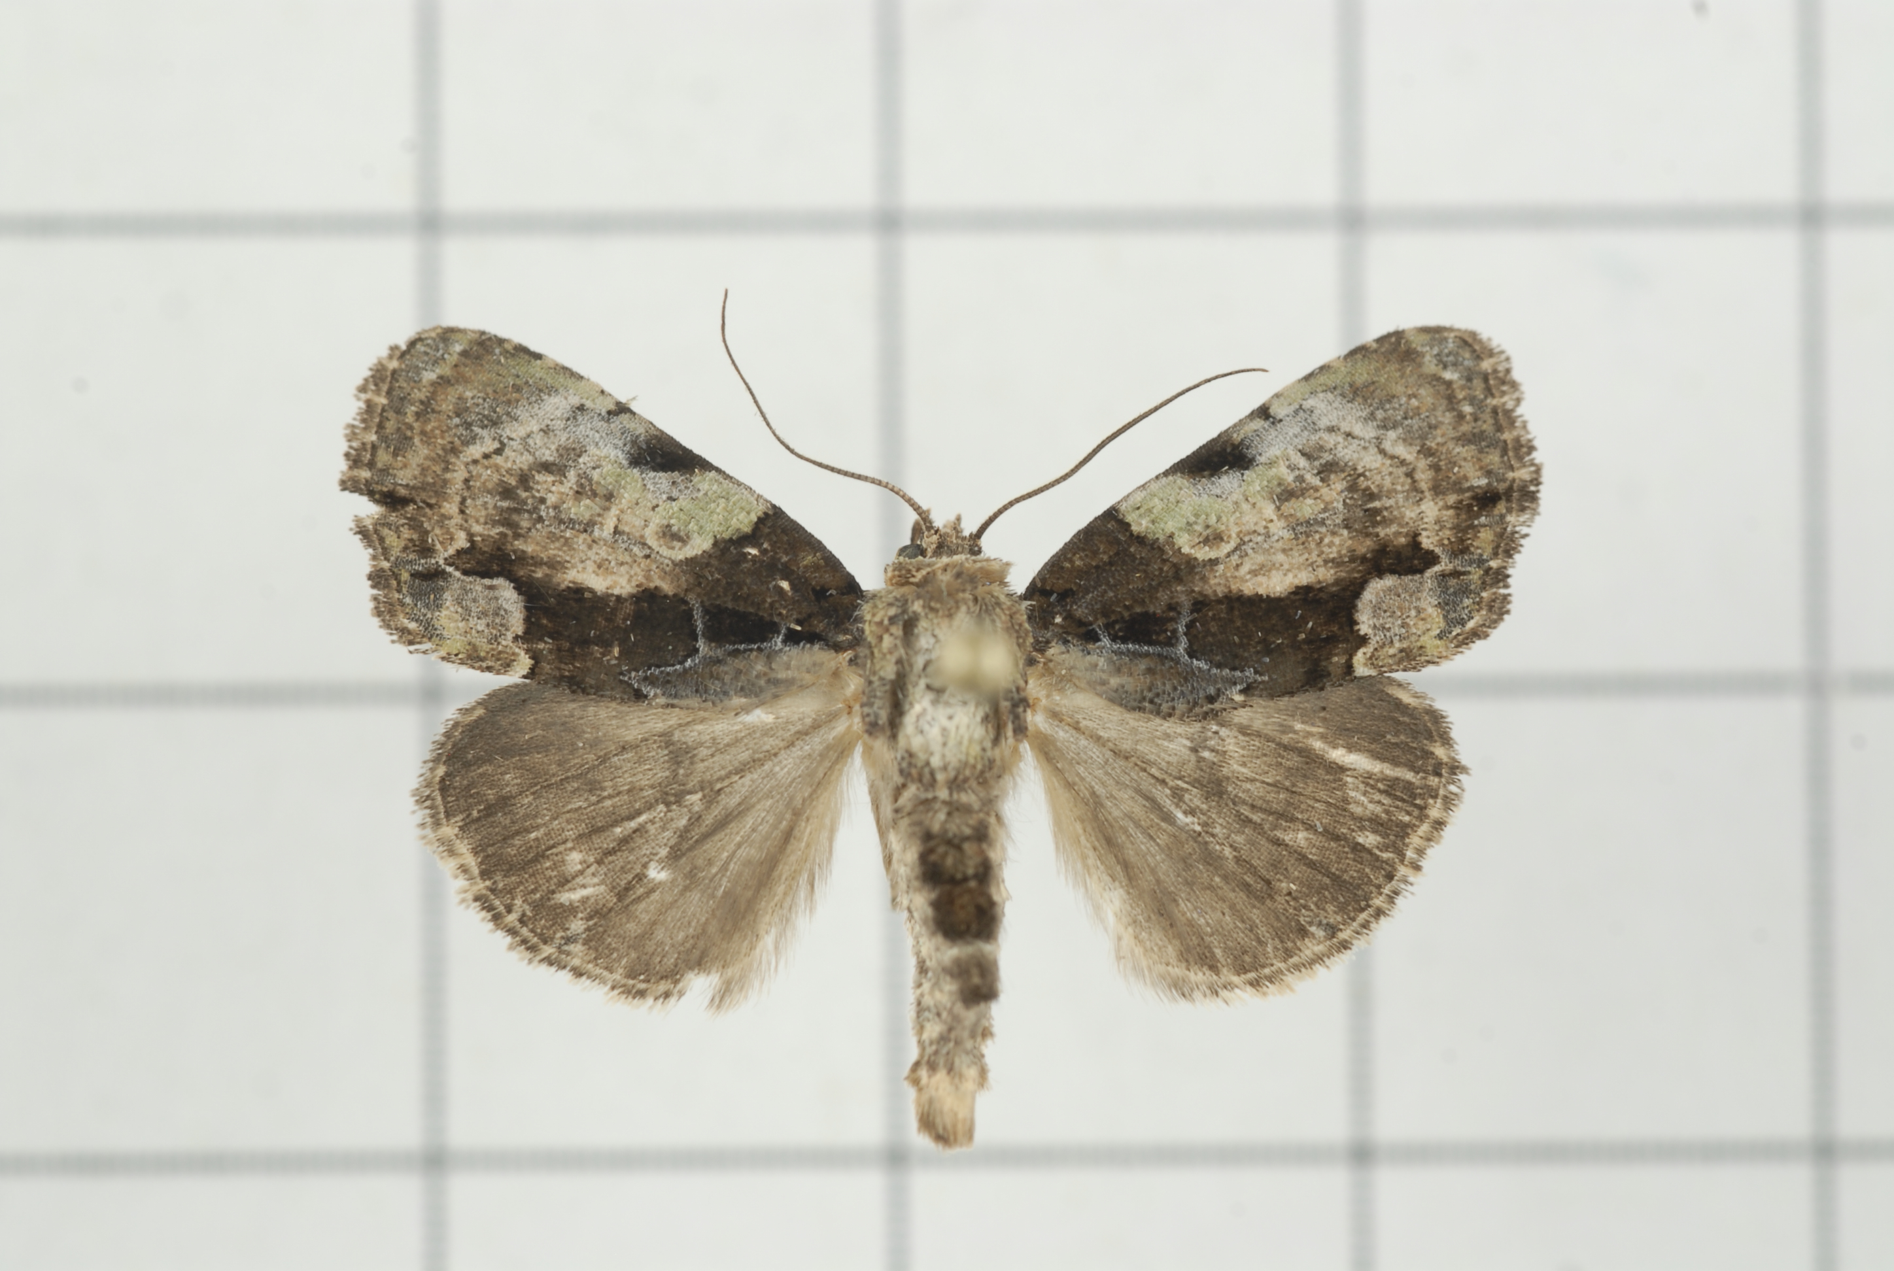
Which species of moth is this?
Chytonix costimacula
